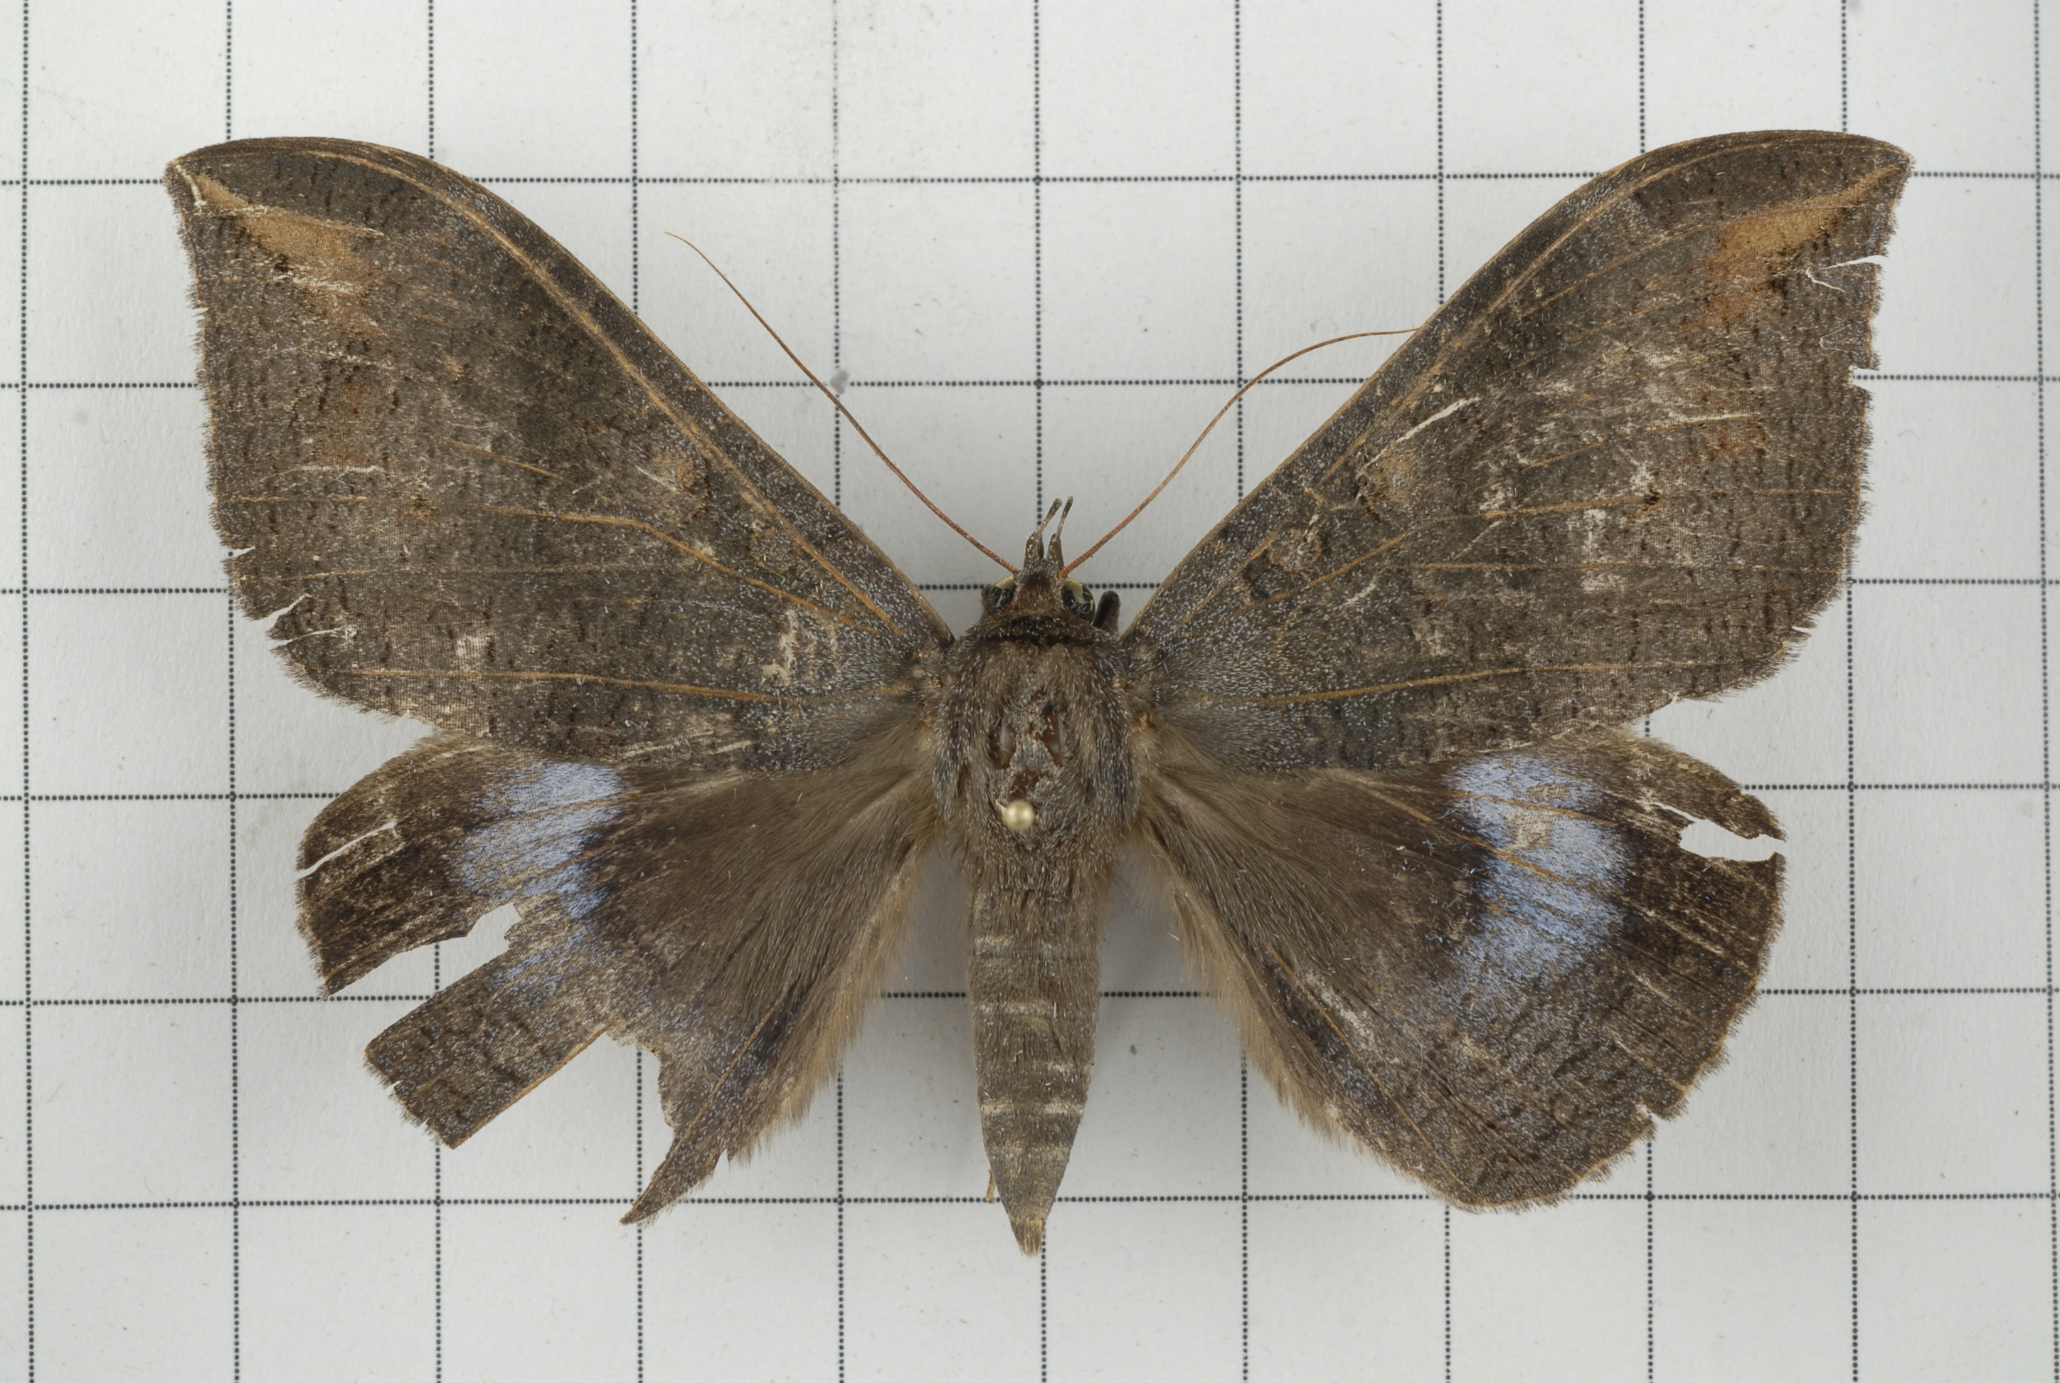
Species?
Ischyja ferrifracta
